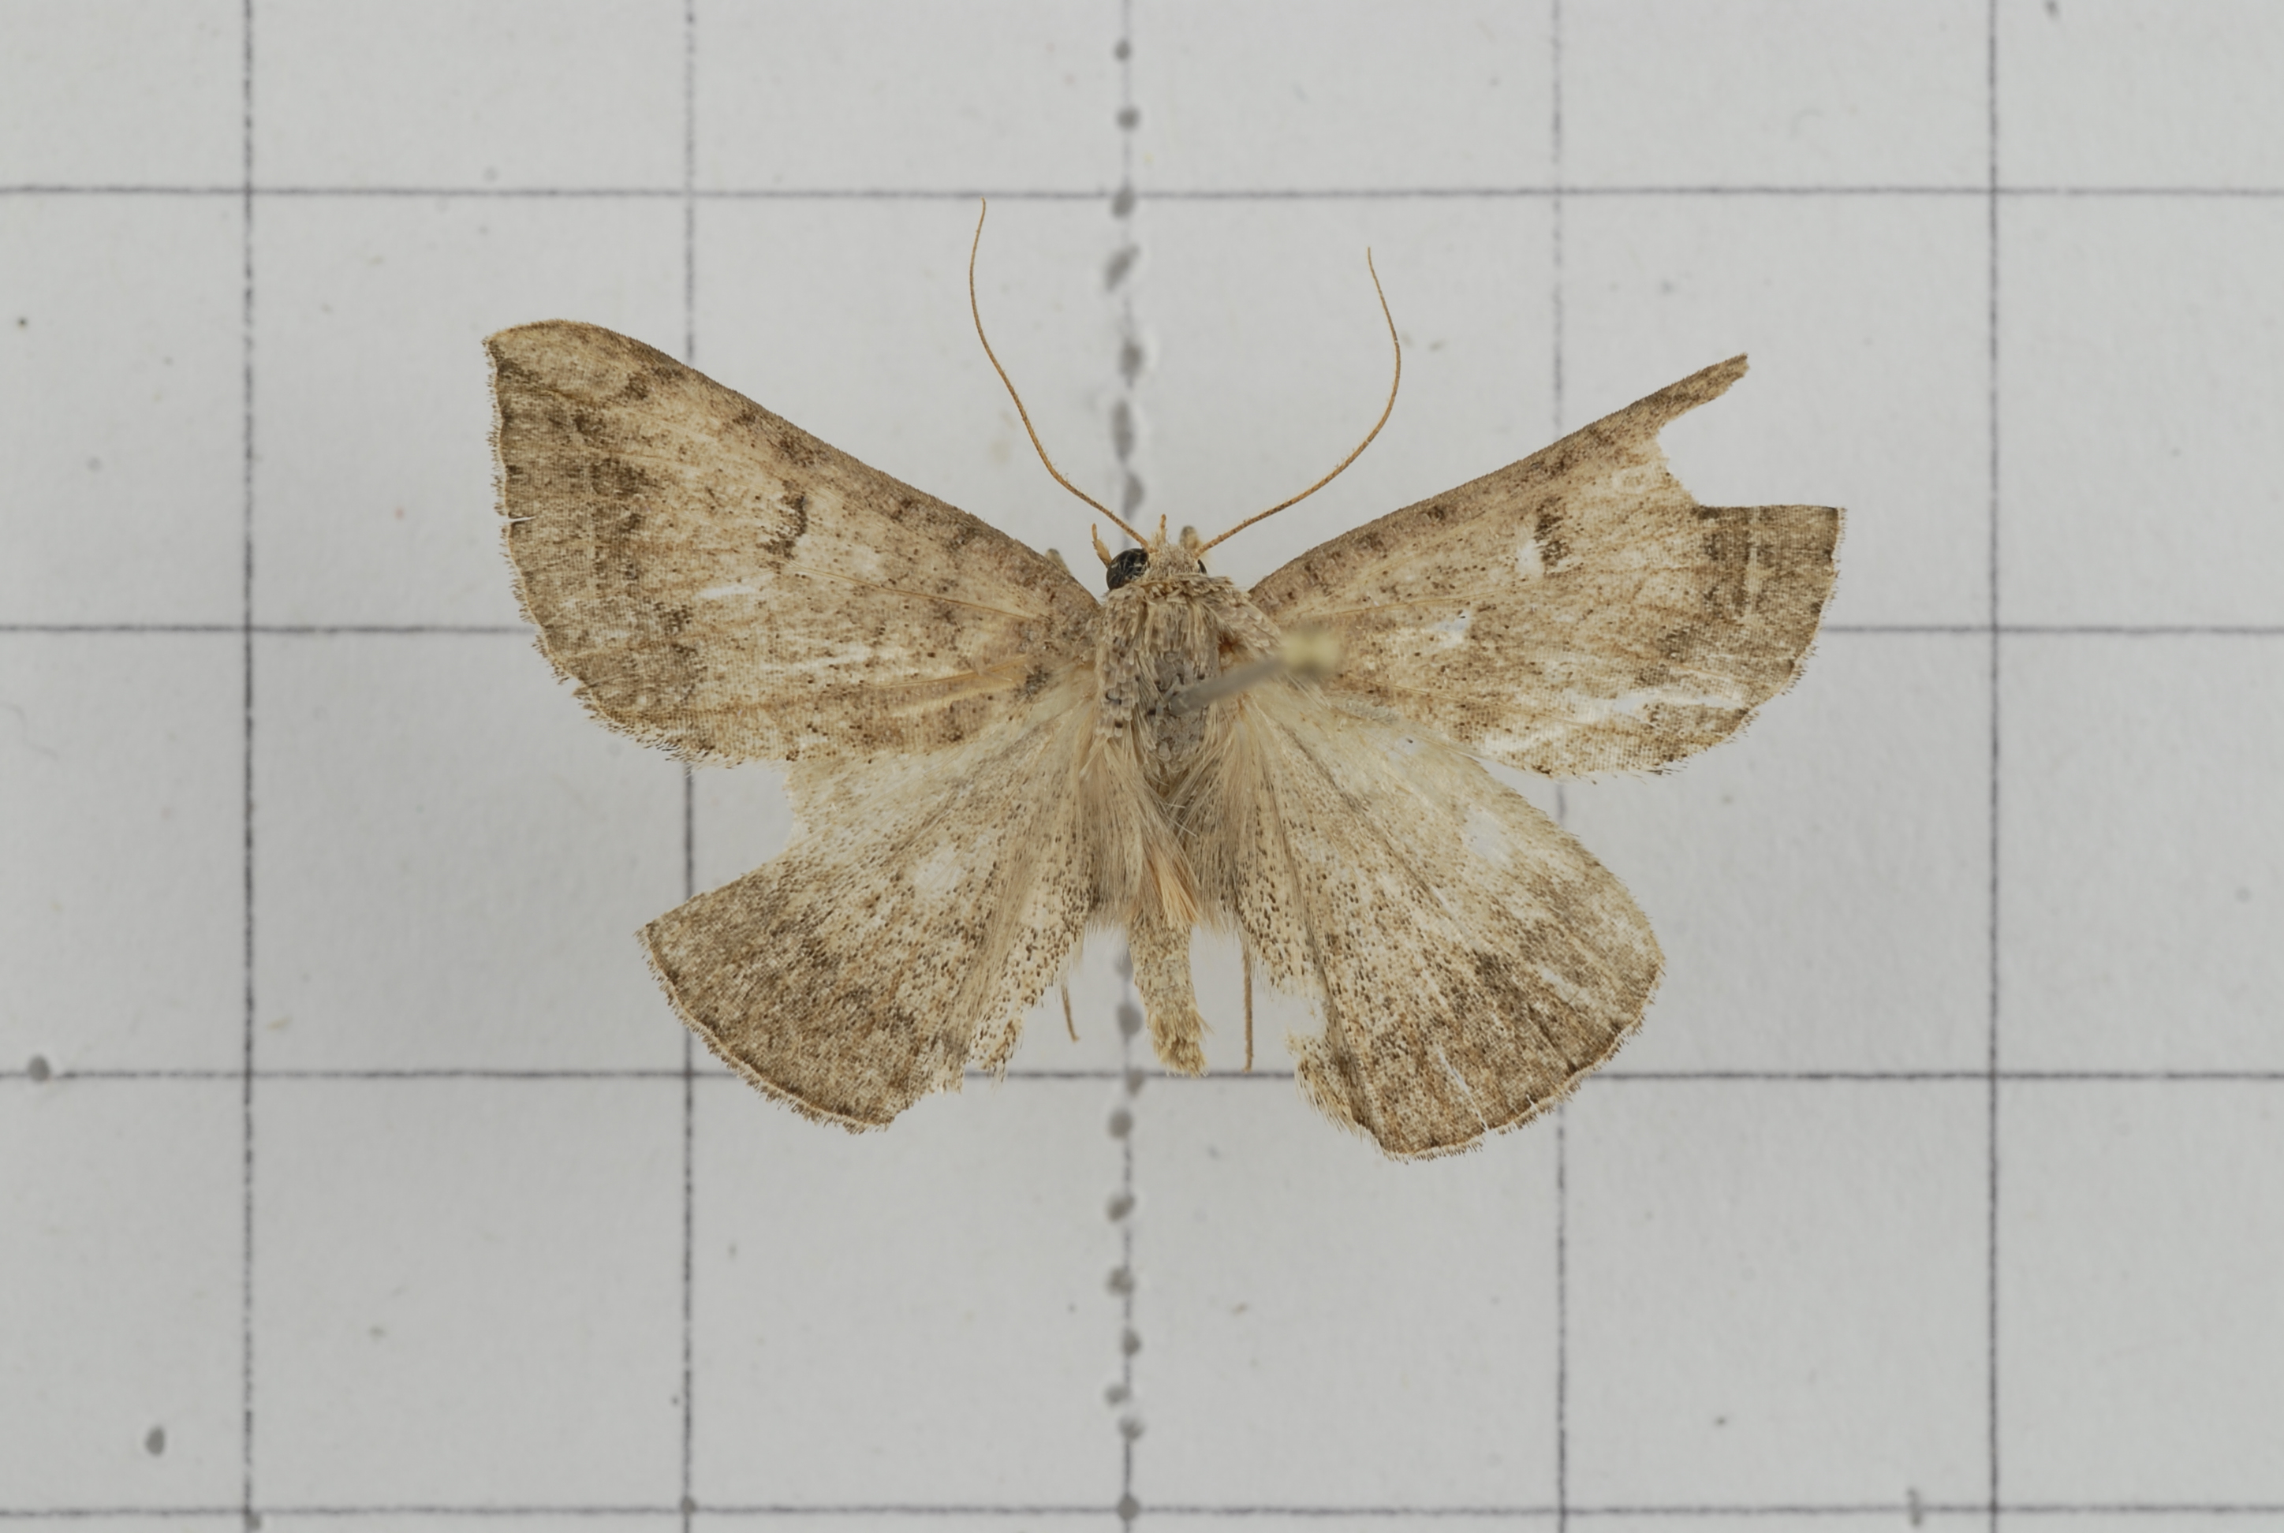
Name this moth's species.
Blasticorhinus rivulosa
